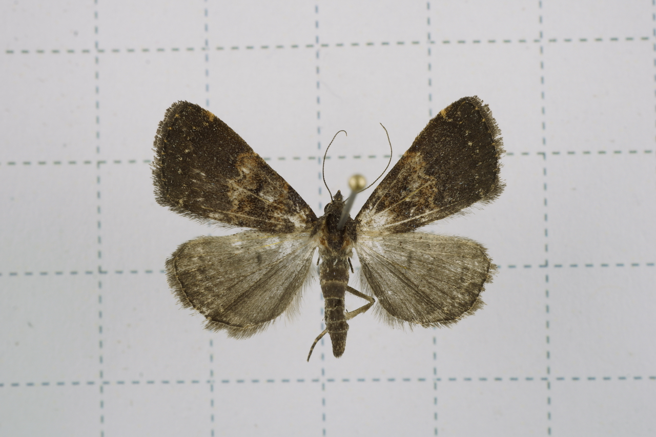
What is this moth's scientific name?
Hydrillodes nilgirialis
